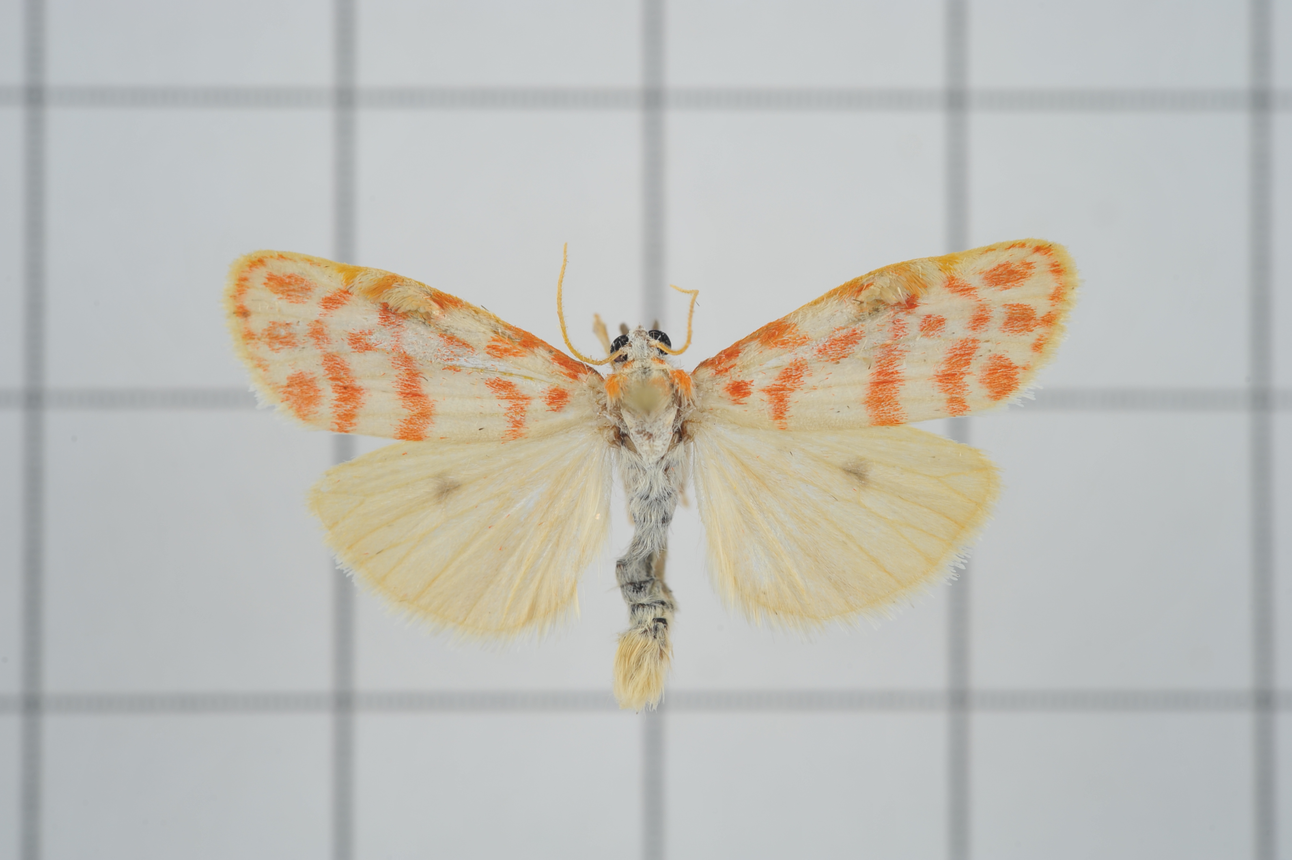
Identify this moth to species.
Nephelomilta karenkonis
